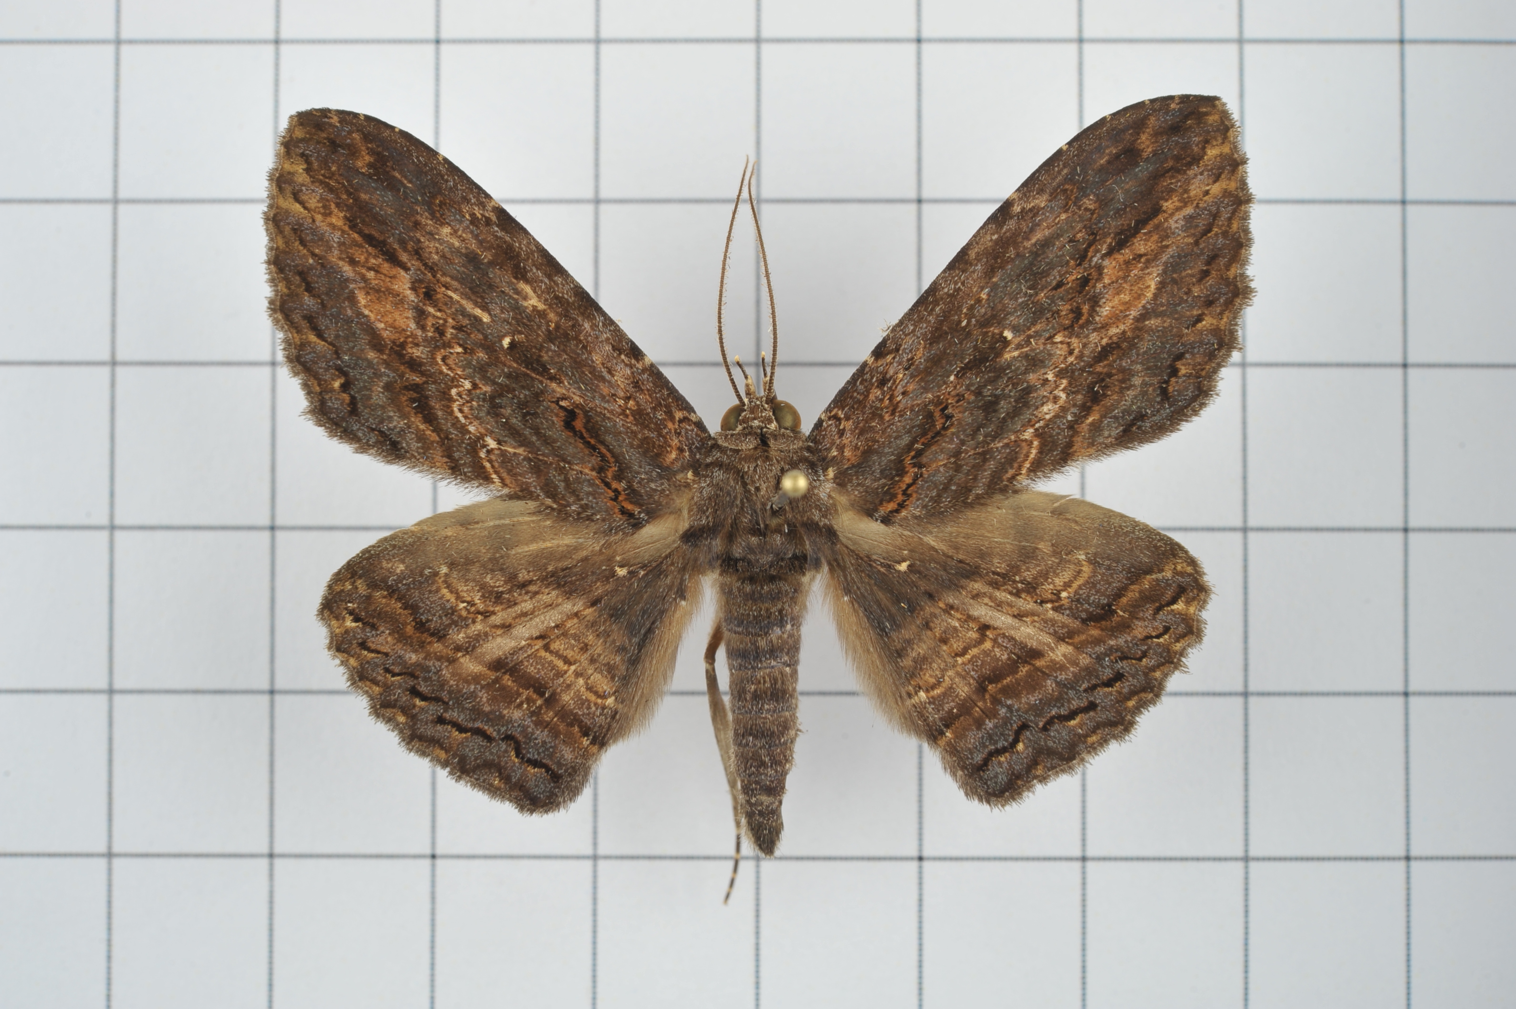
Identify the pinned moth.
Anisoneura salebrosa
